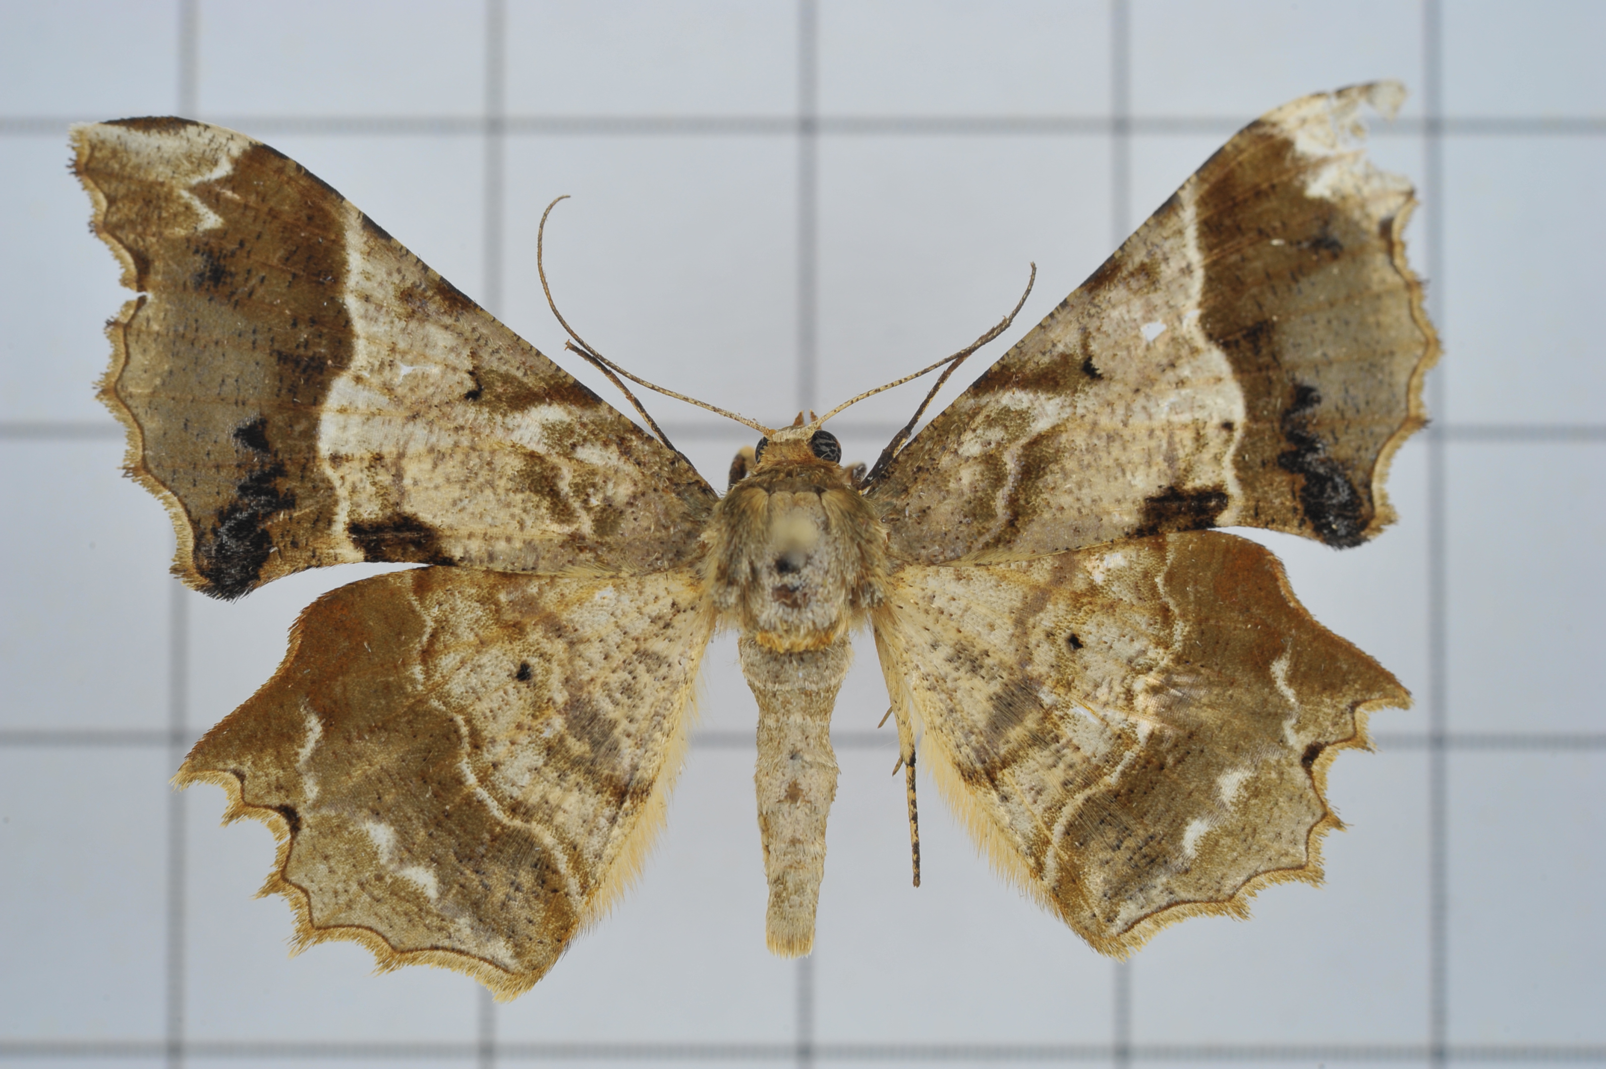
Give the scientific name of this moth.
Krananda oliveomarginata
